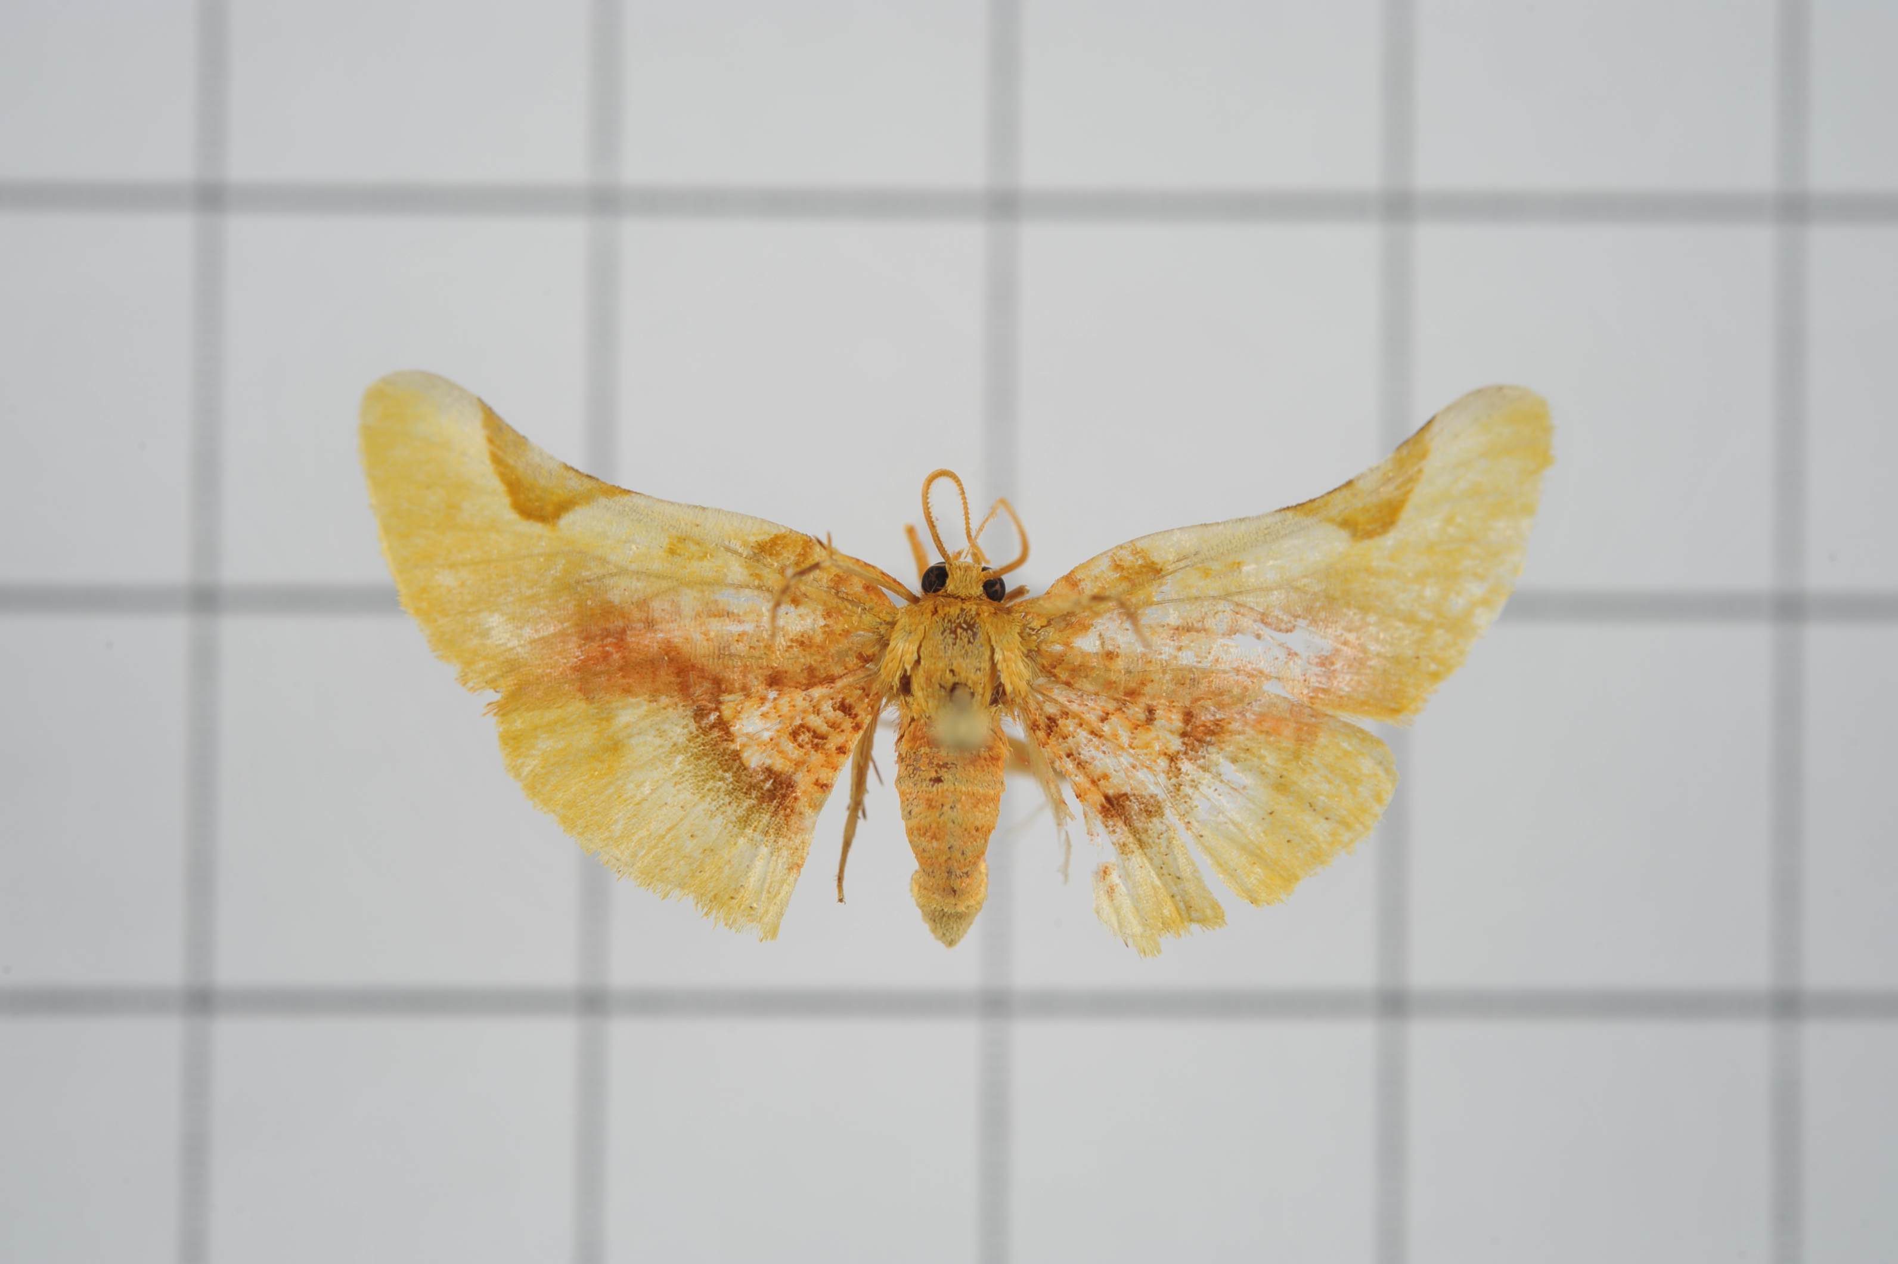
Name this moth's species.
Pyrinioides sinuosus
